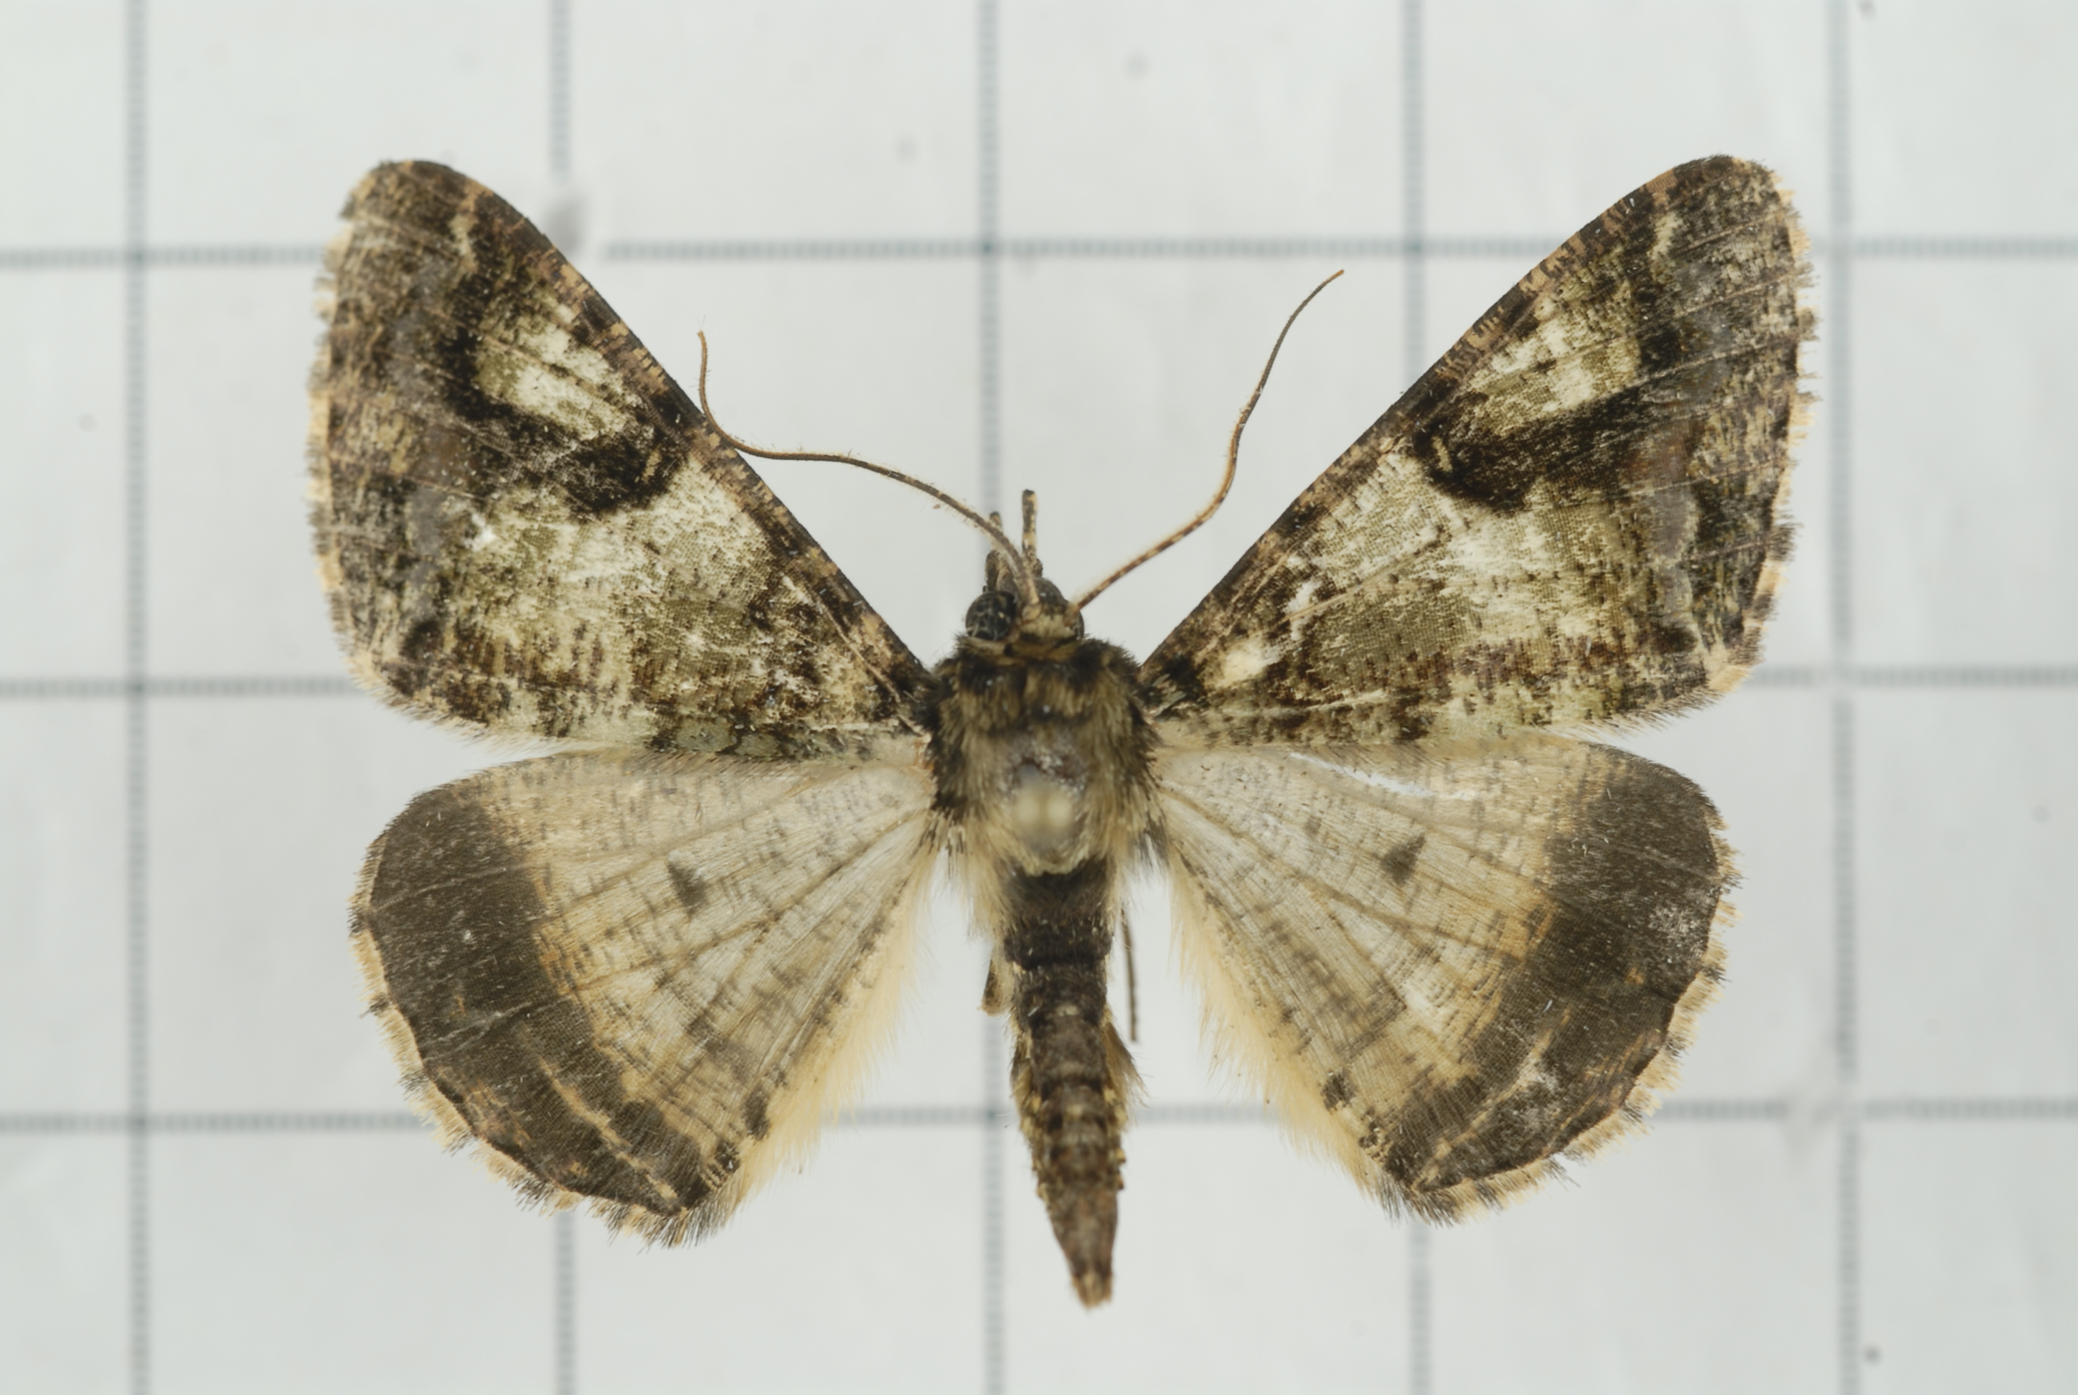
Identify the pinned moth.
Gasterocome pannosaria orta
